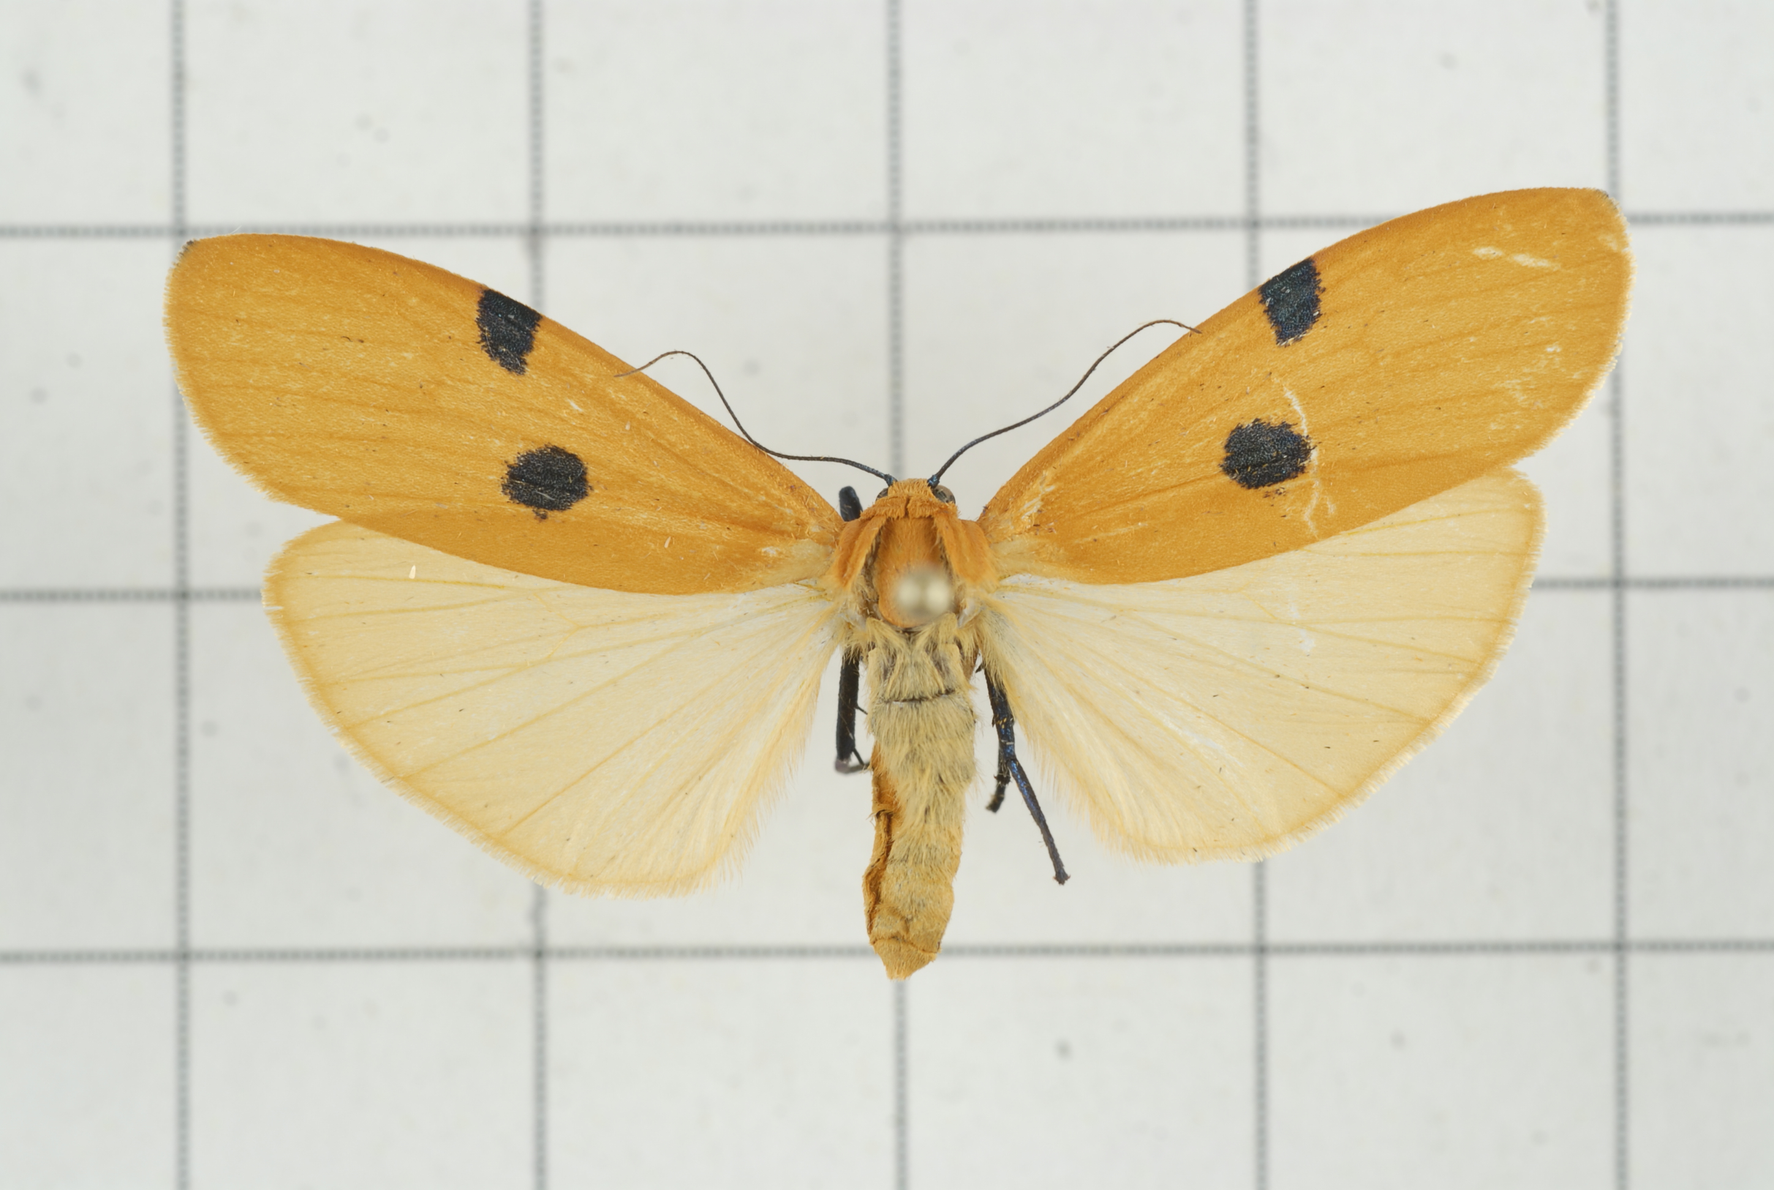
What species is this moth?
Conilepia nigricosta paiwan
